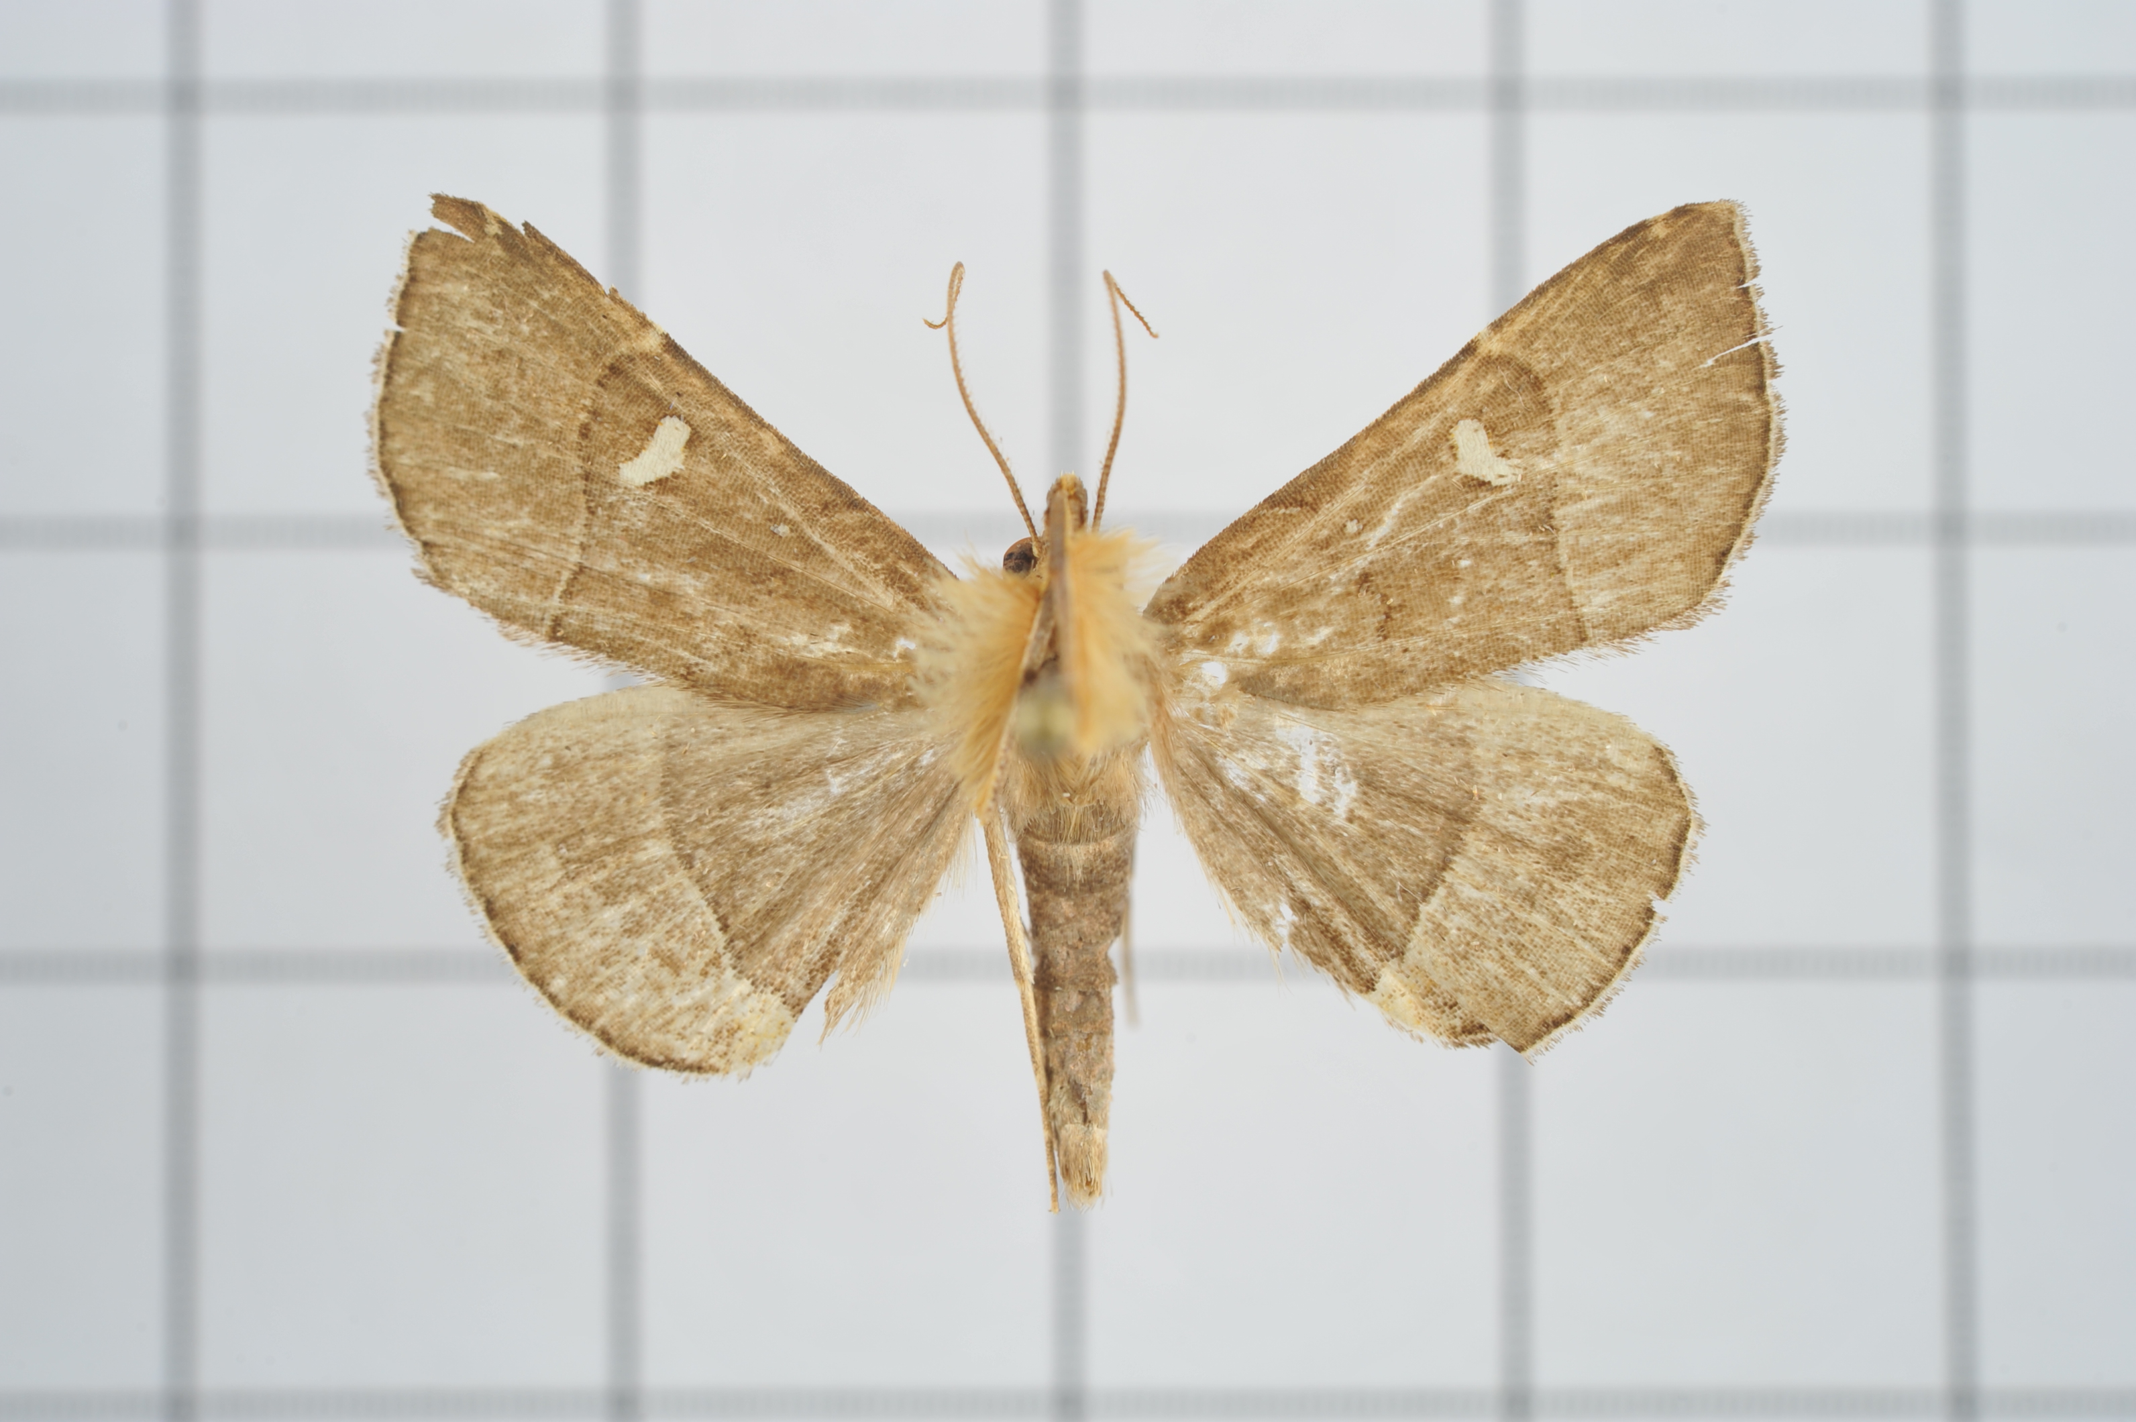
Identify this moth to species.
Cidariplura gladiata
